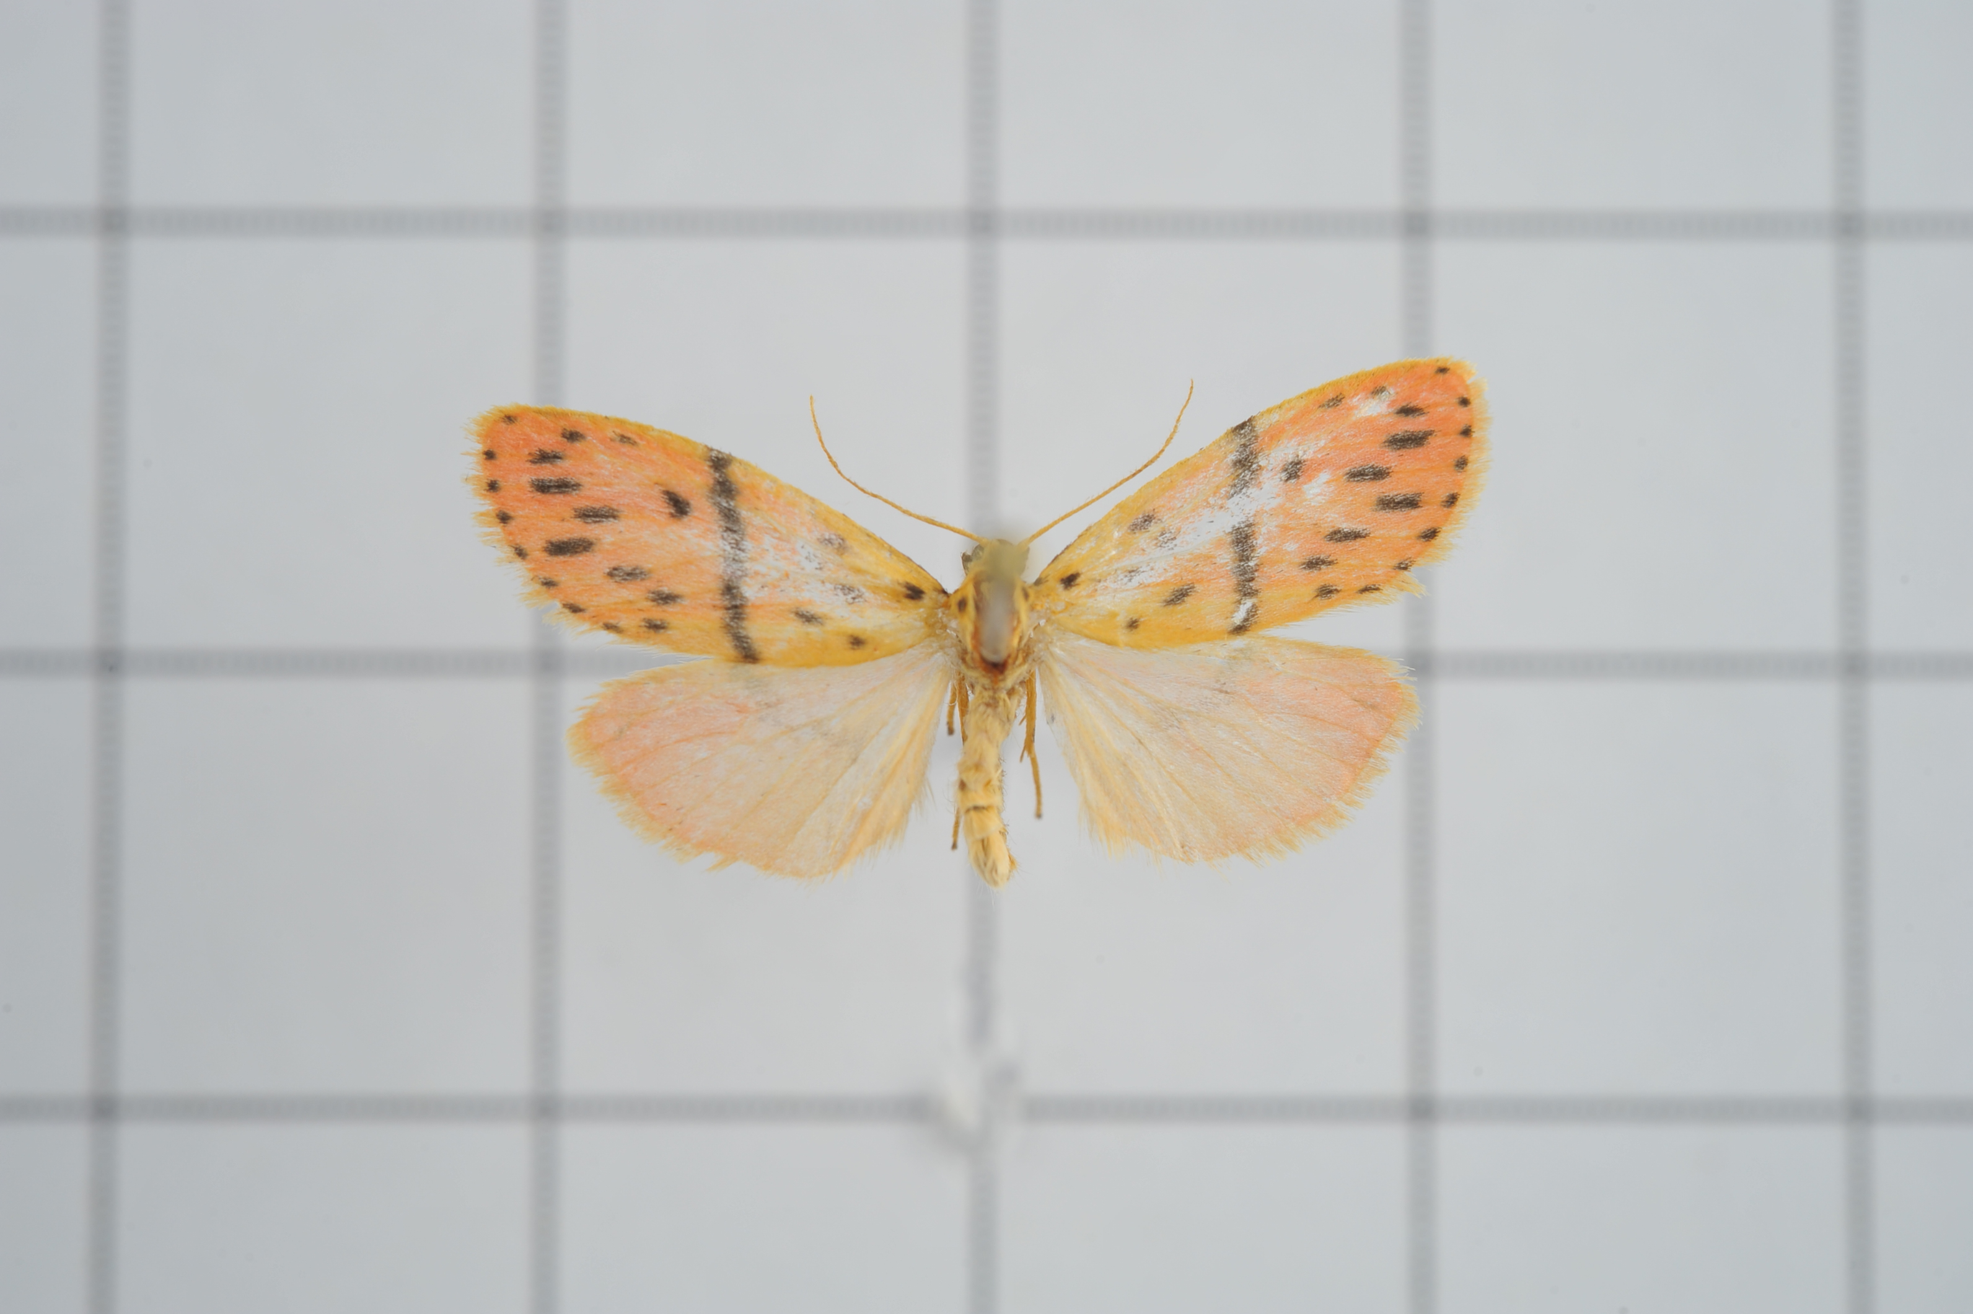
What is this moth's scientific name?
Miltochrista arcuata
